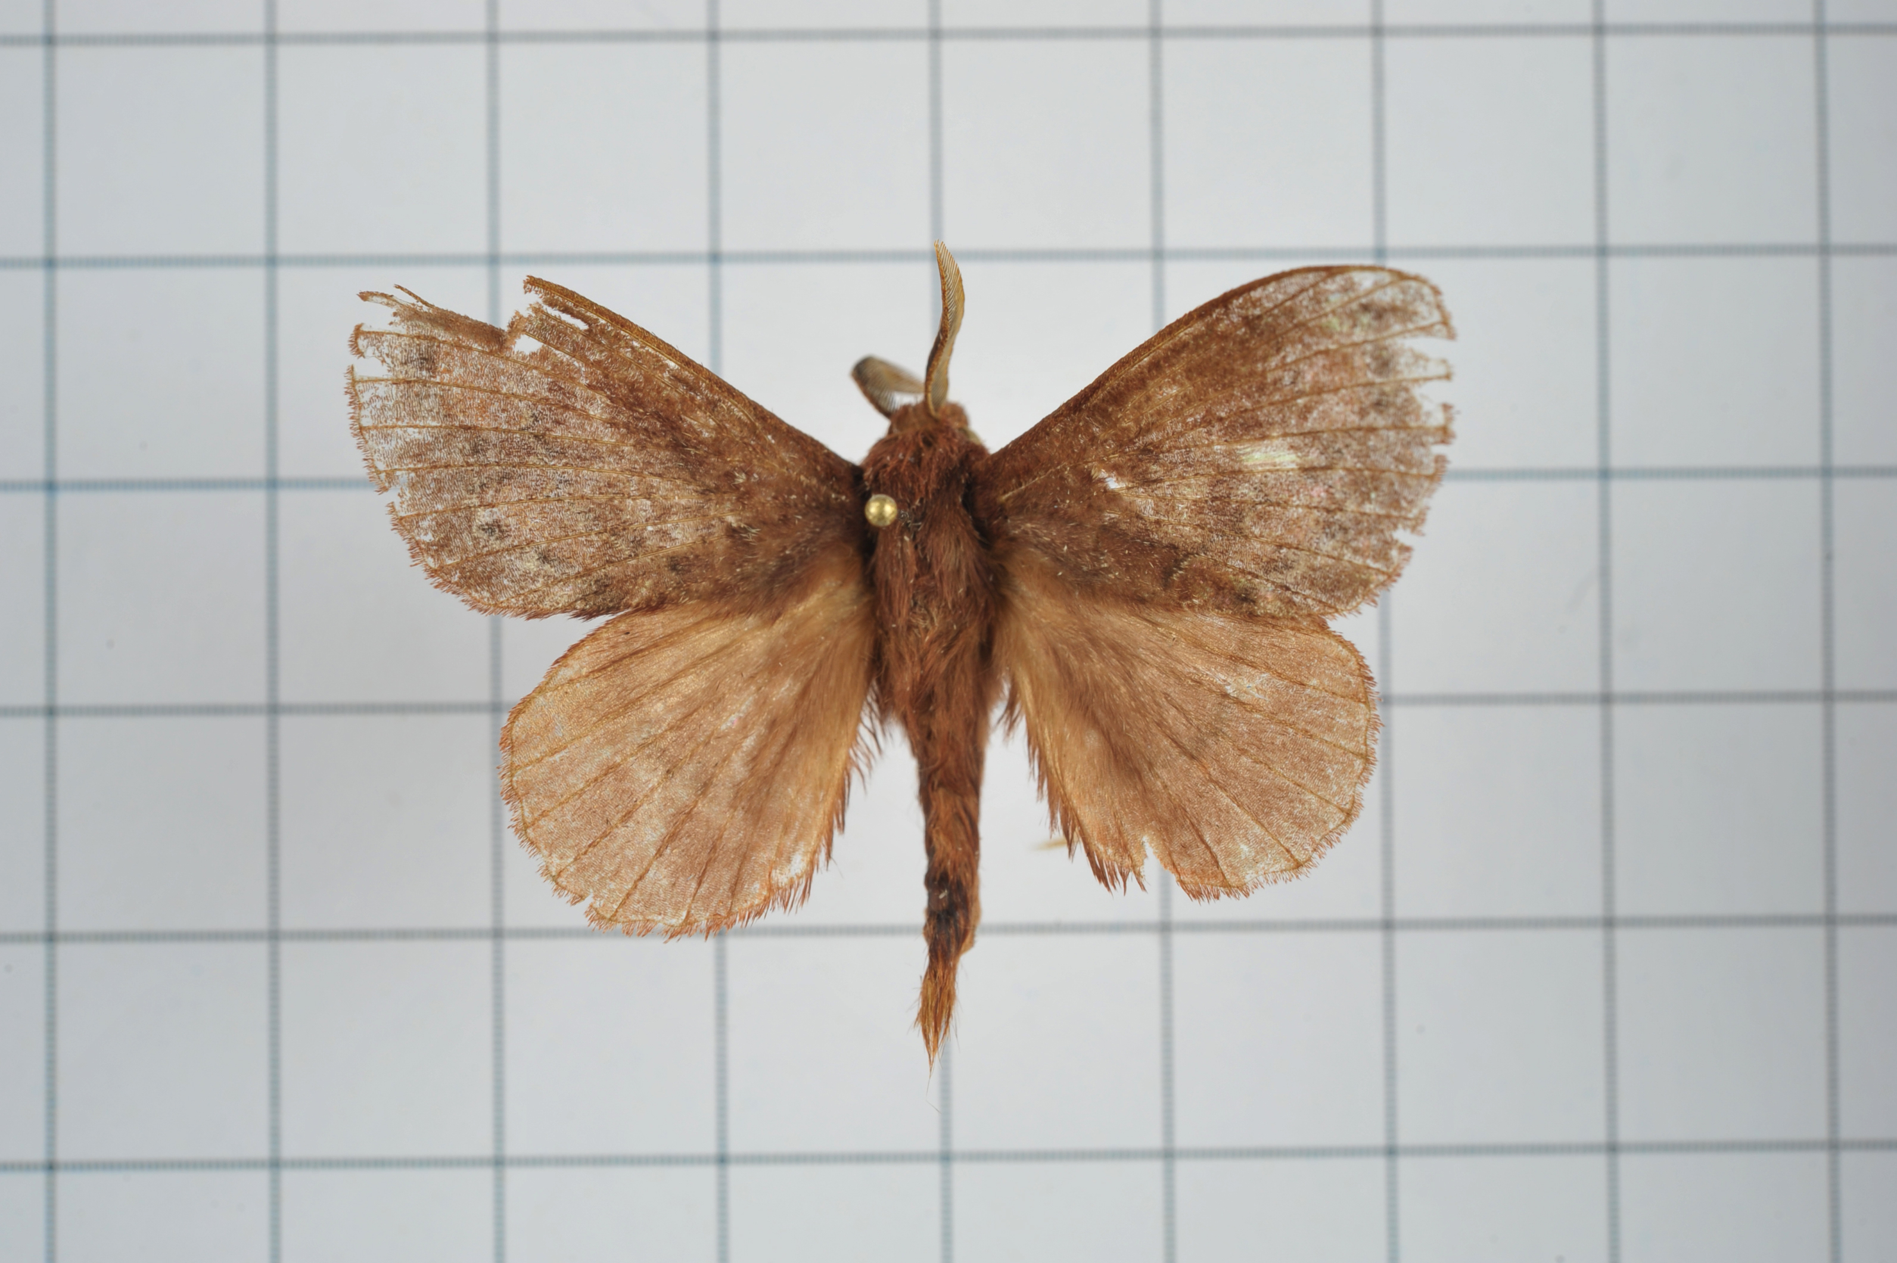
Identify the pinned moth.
Dendrolimus punctatus
